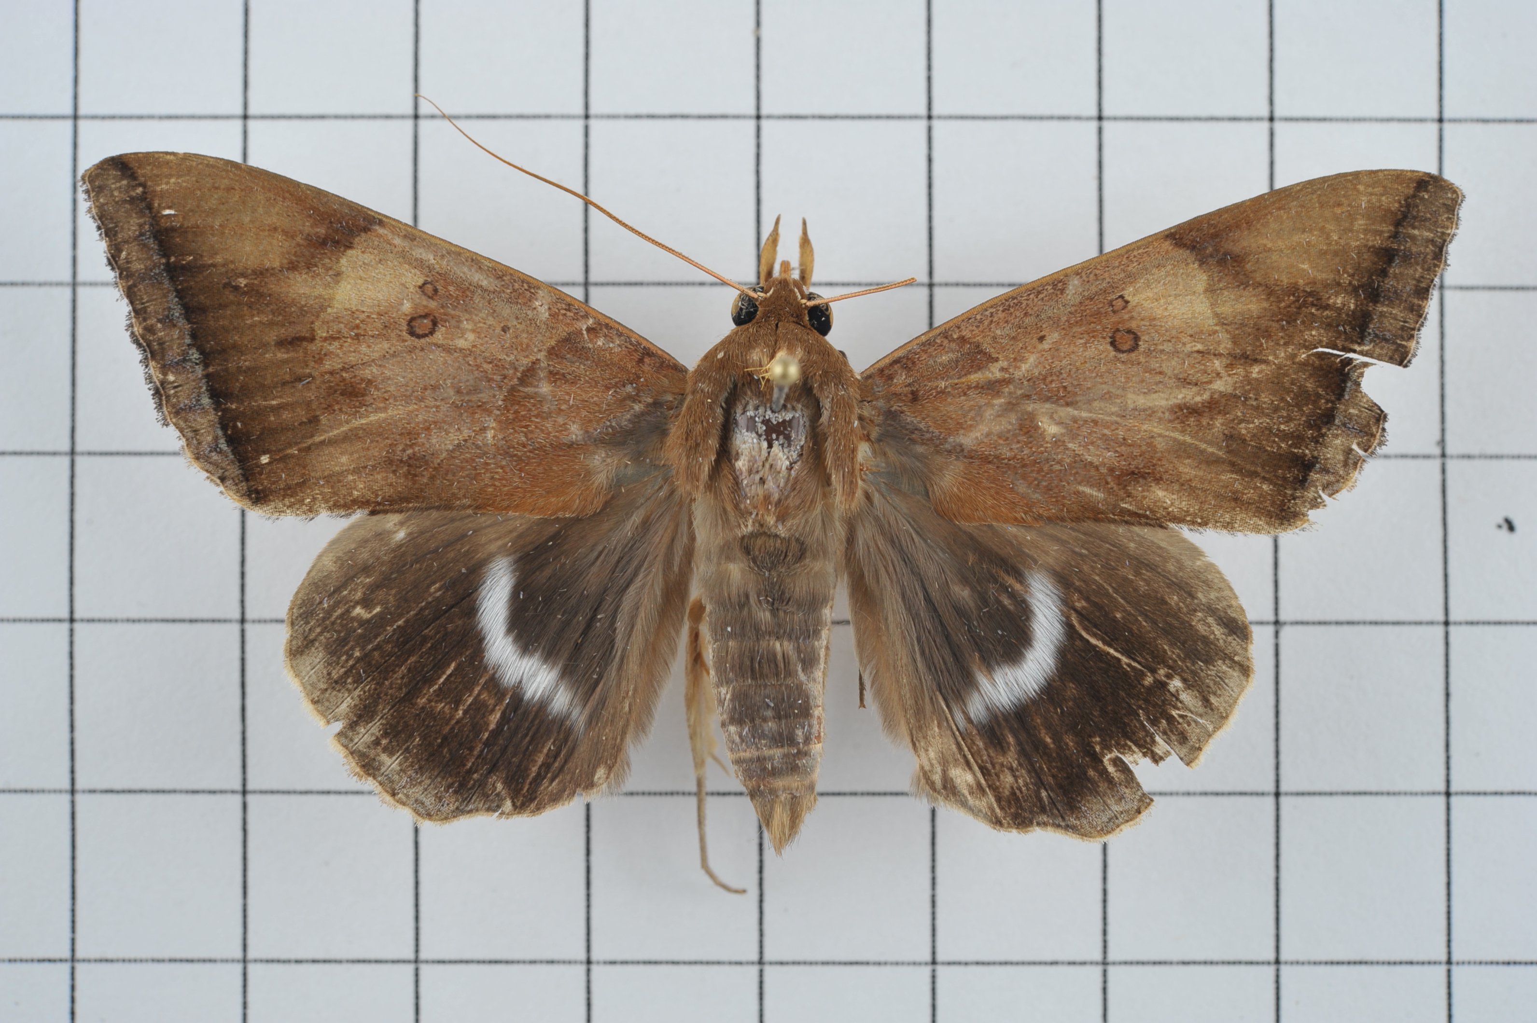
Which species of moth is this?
Artena dotata
